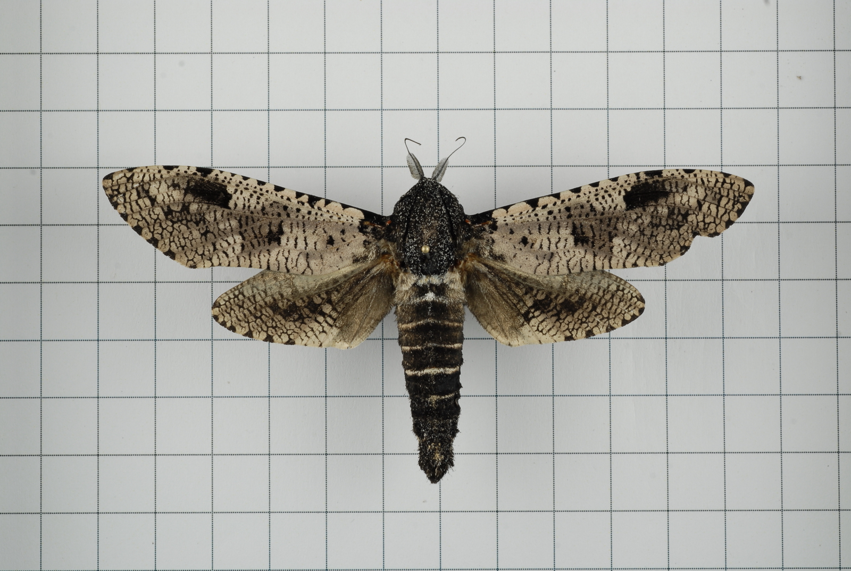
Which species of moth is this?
Xyleutes strix
